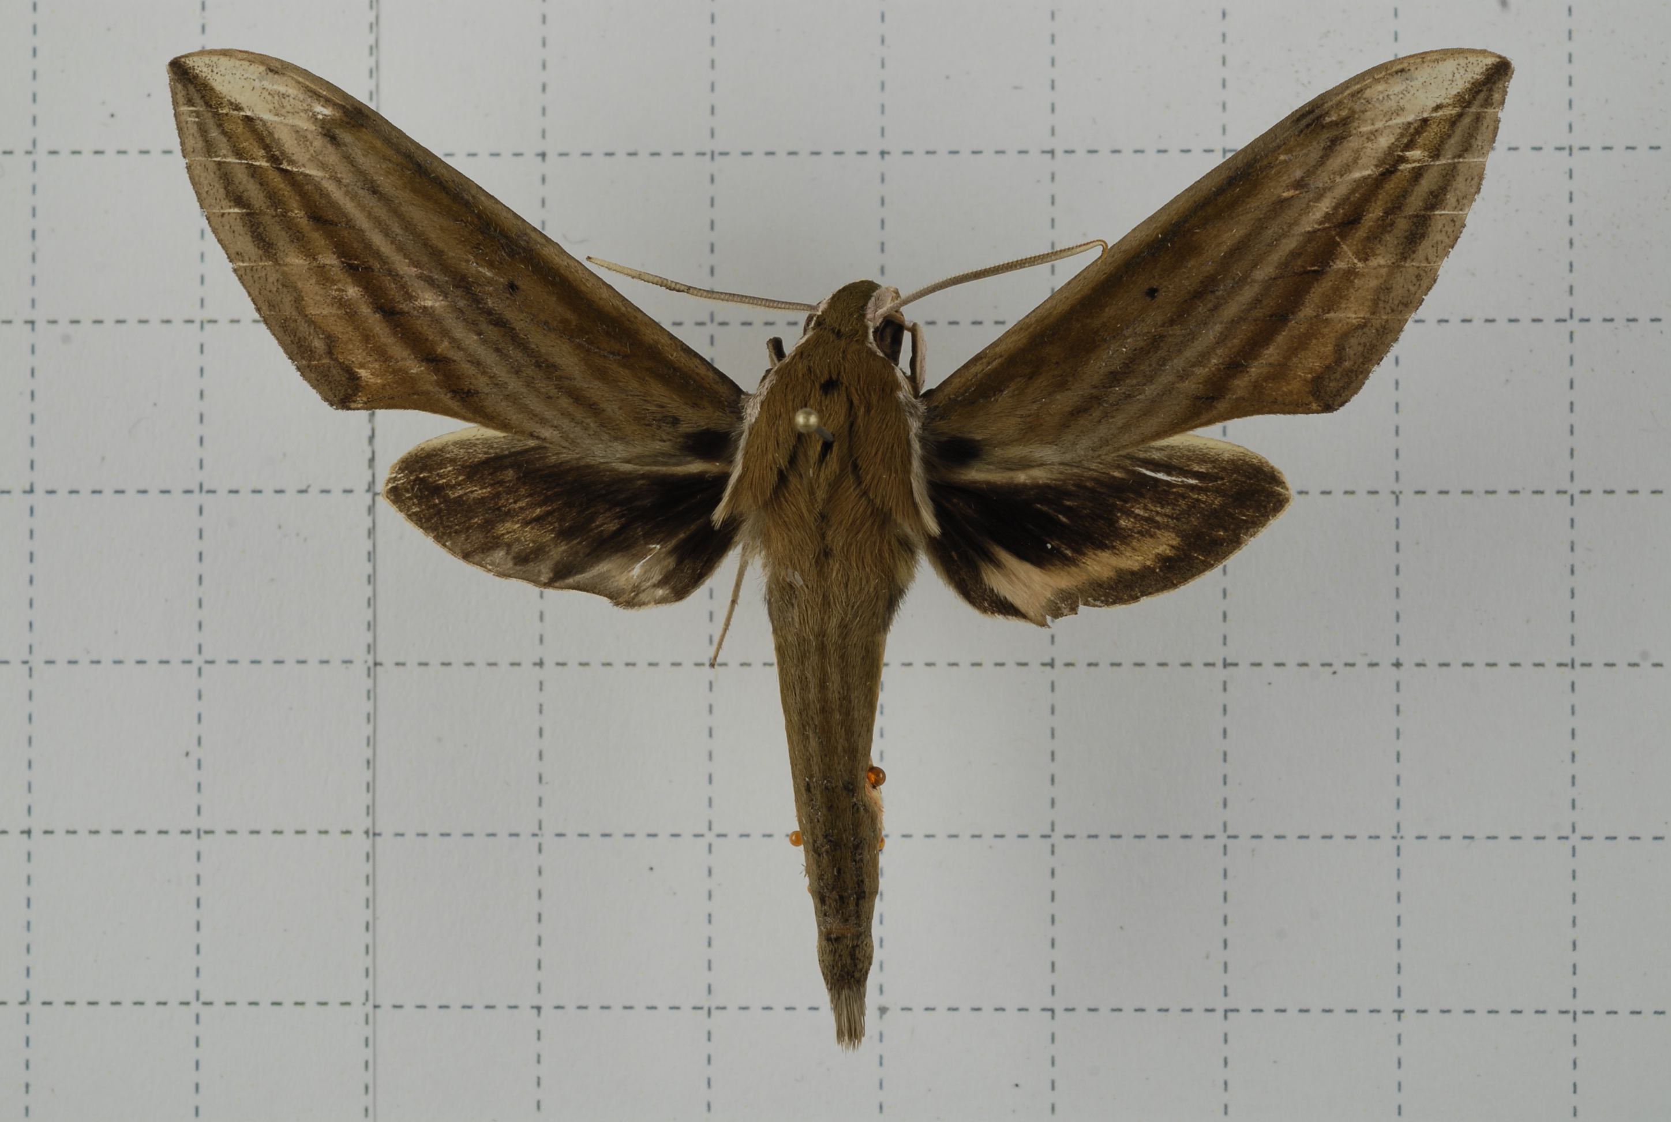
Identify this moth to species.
Cechetra minor
